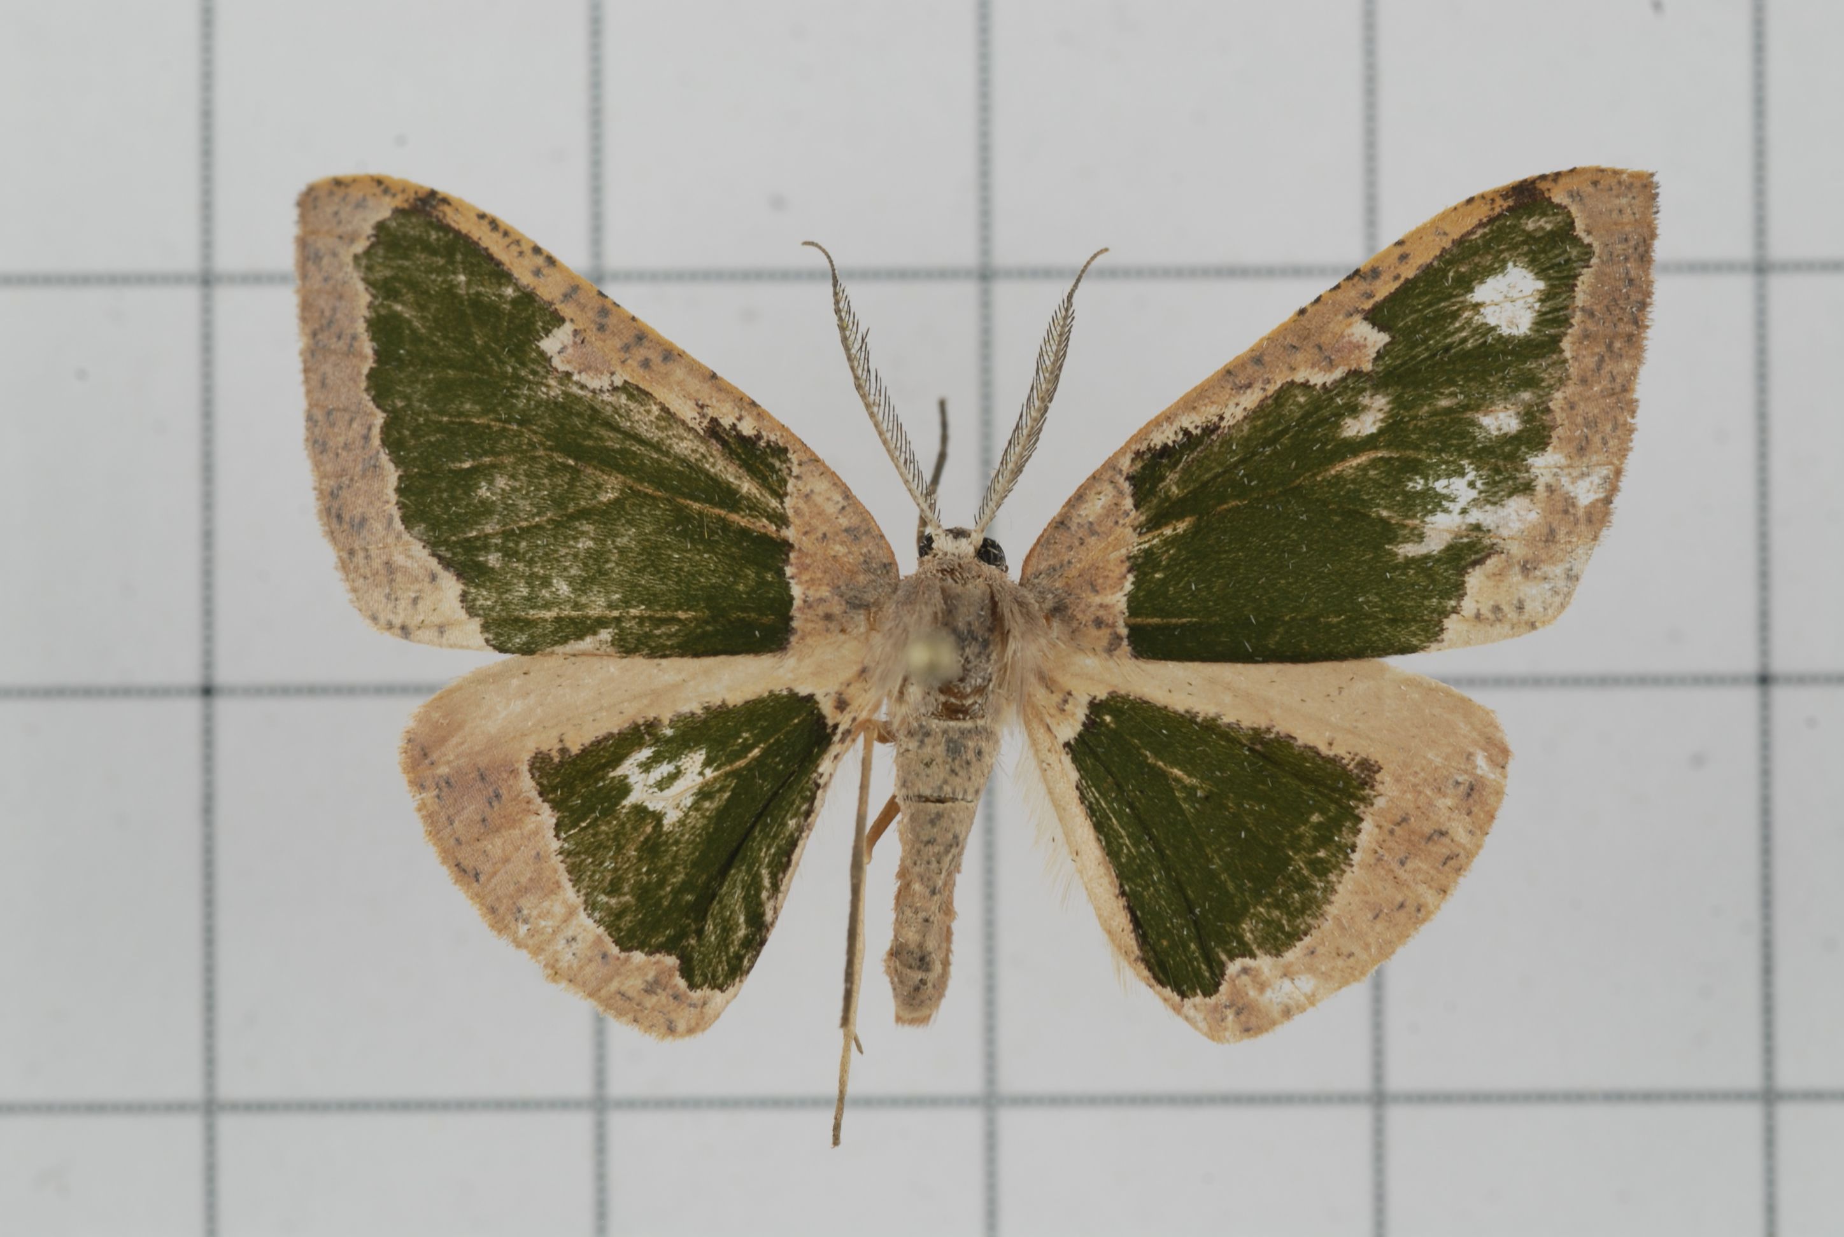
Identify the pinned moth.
Celenna festivaria formosensis
